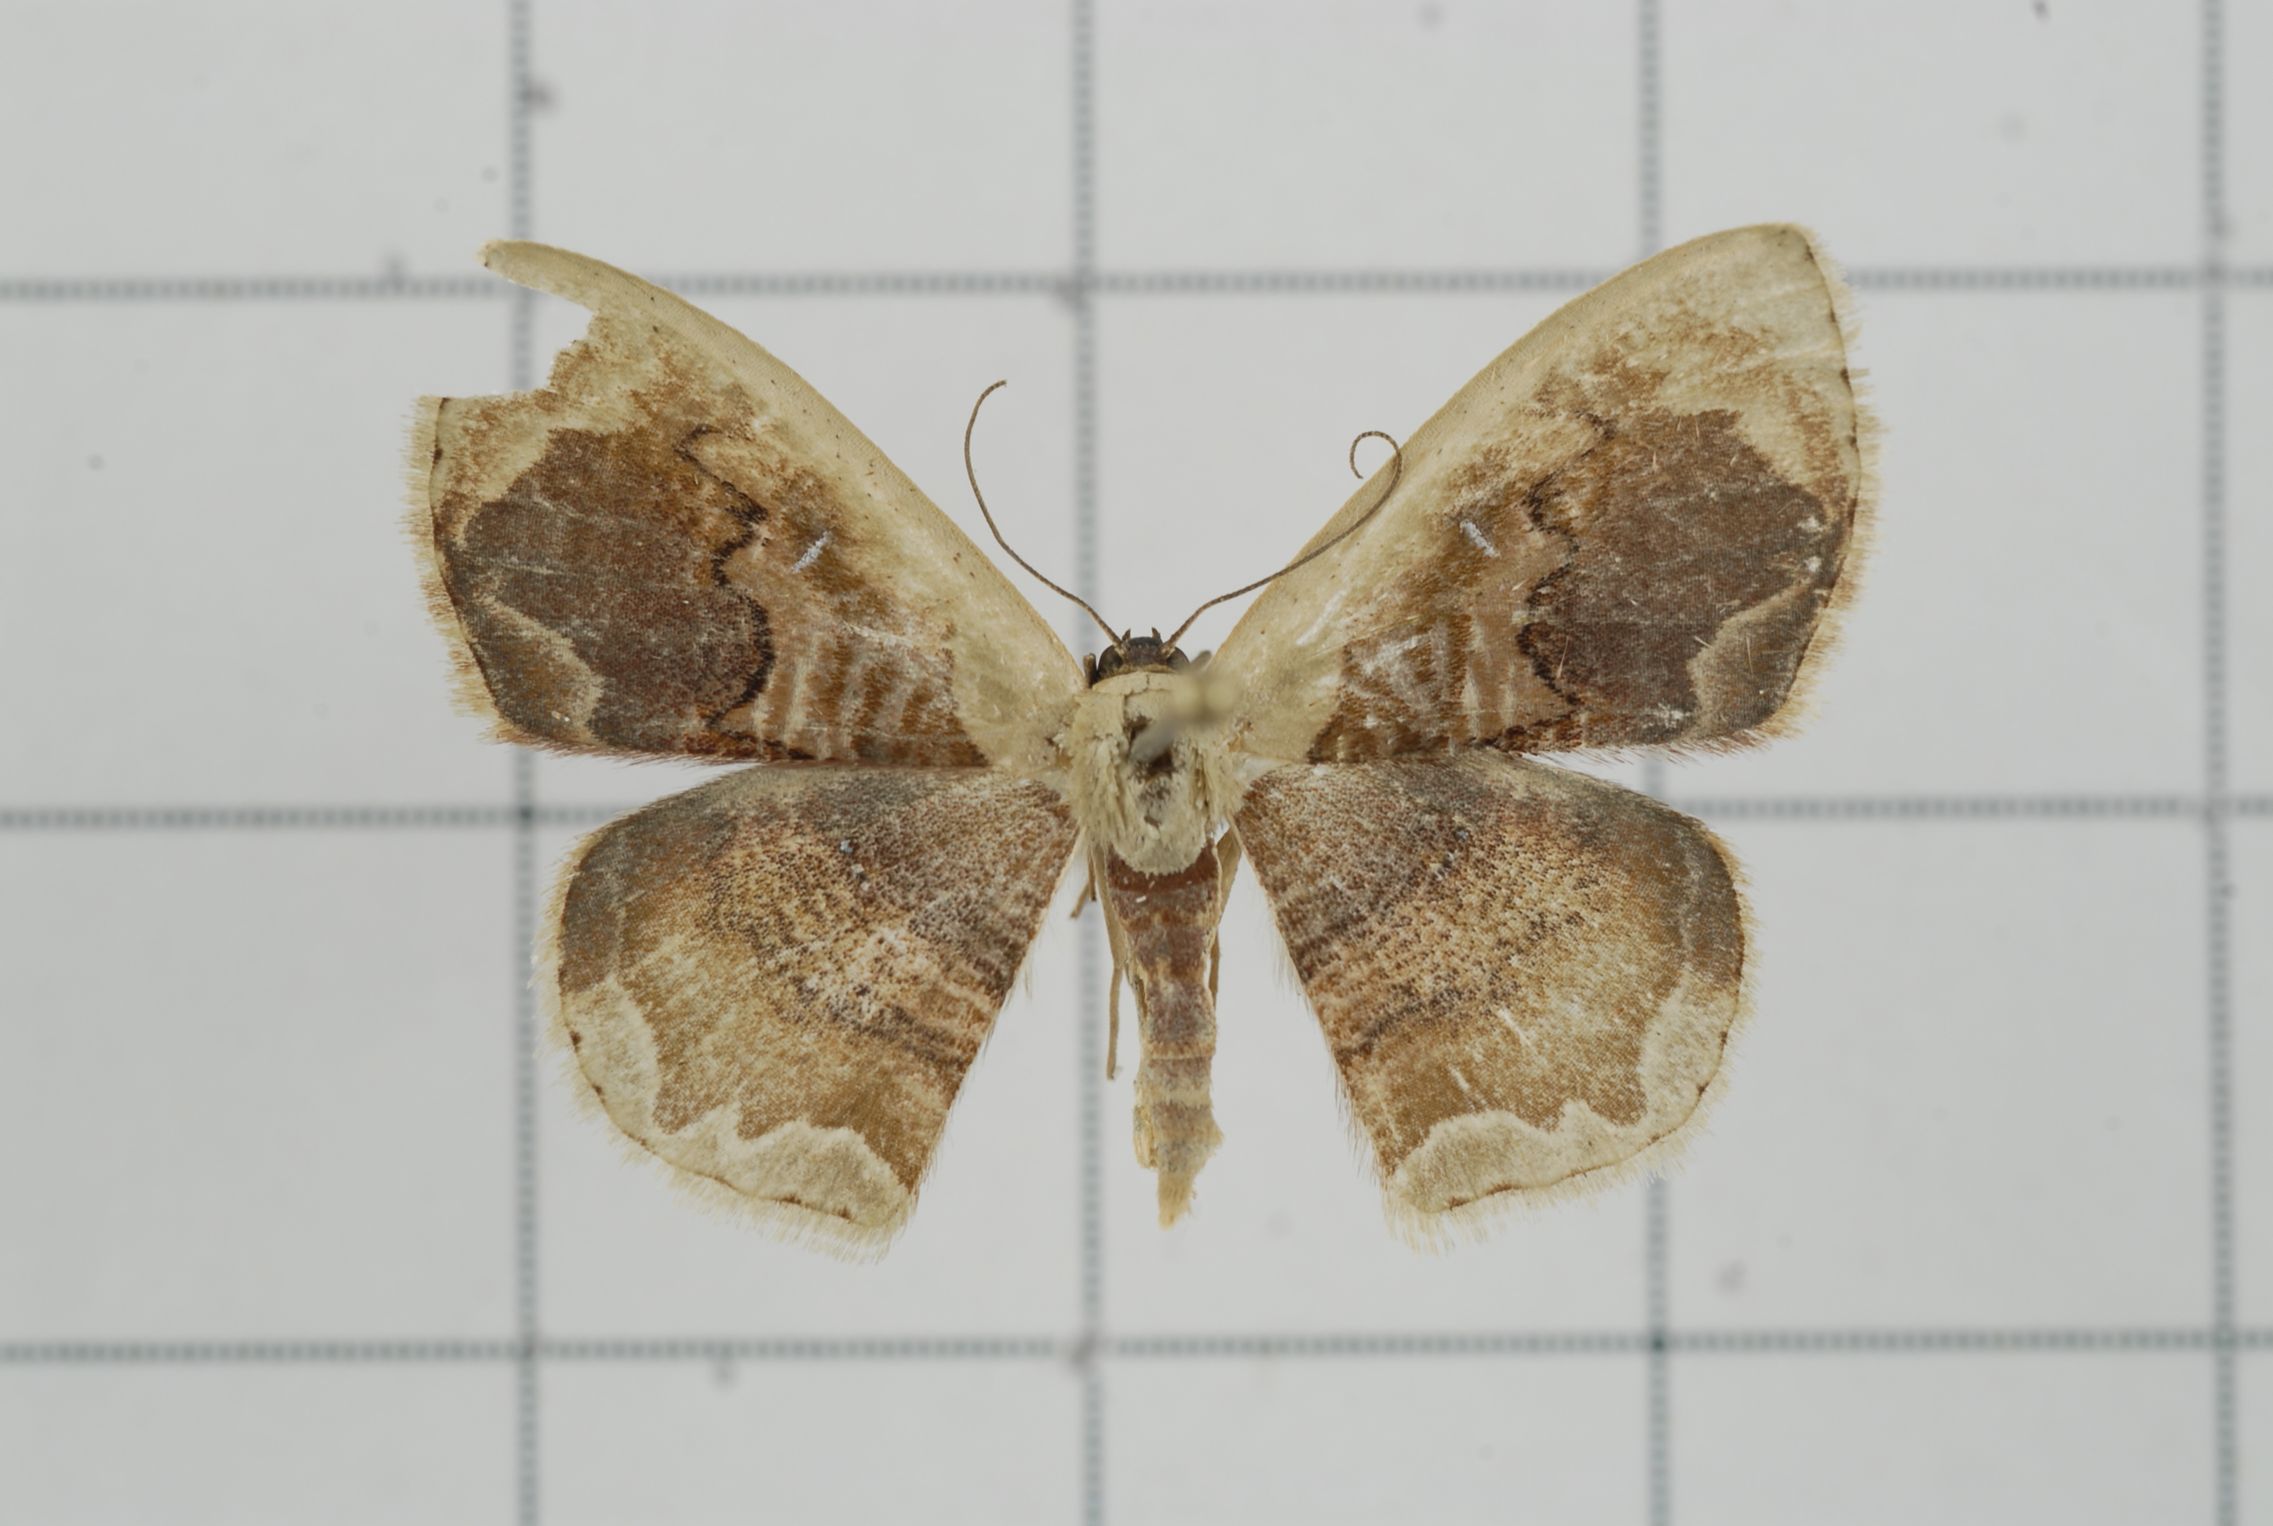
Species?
Lipomelia subusta
